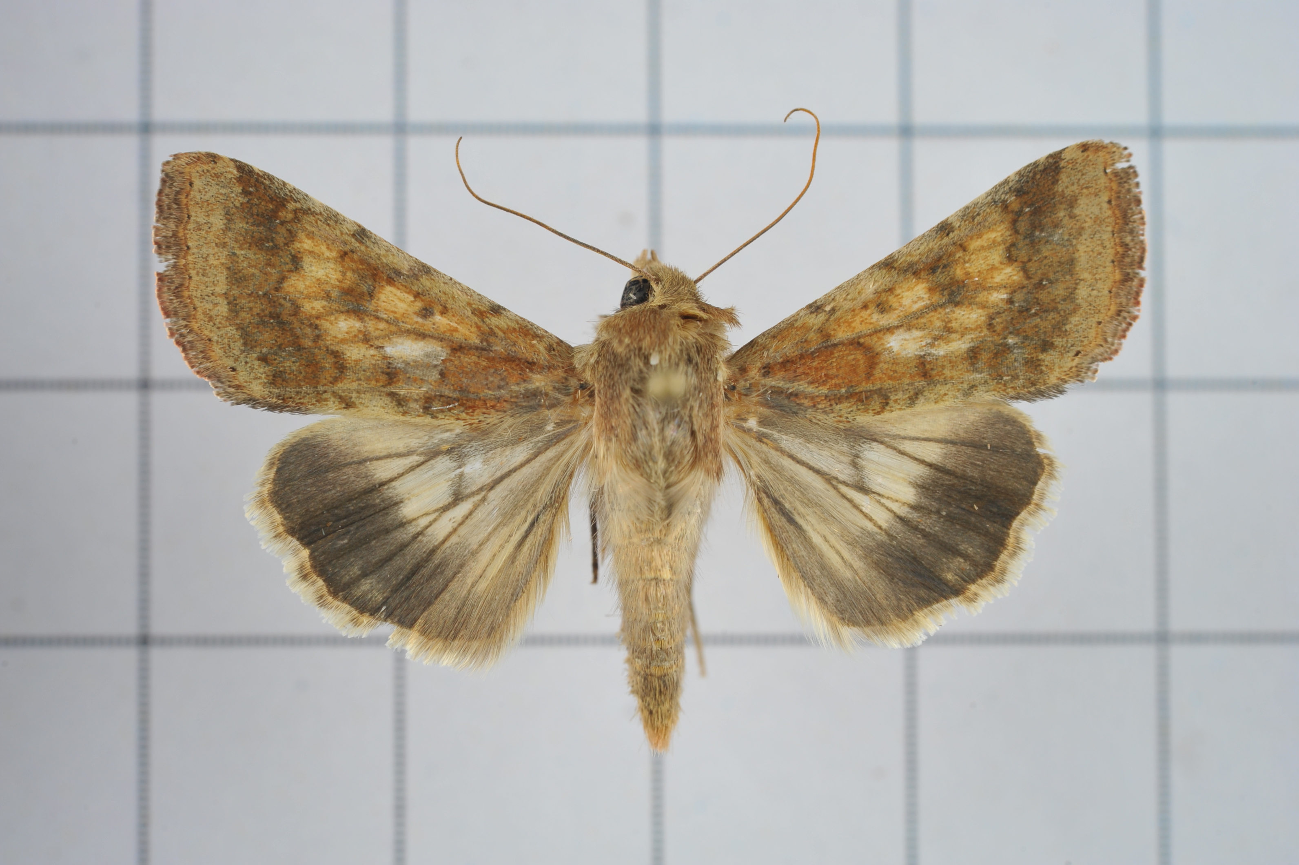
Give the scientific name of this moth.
Helicoverpa armigera
